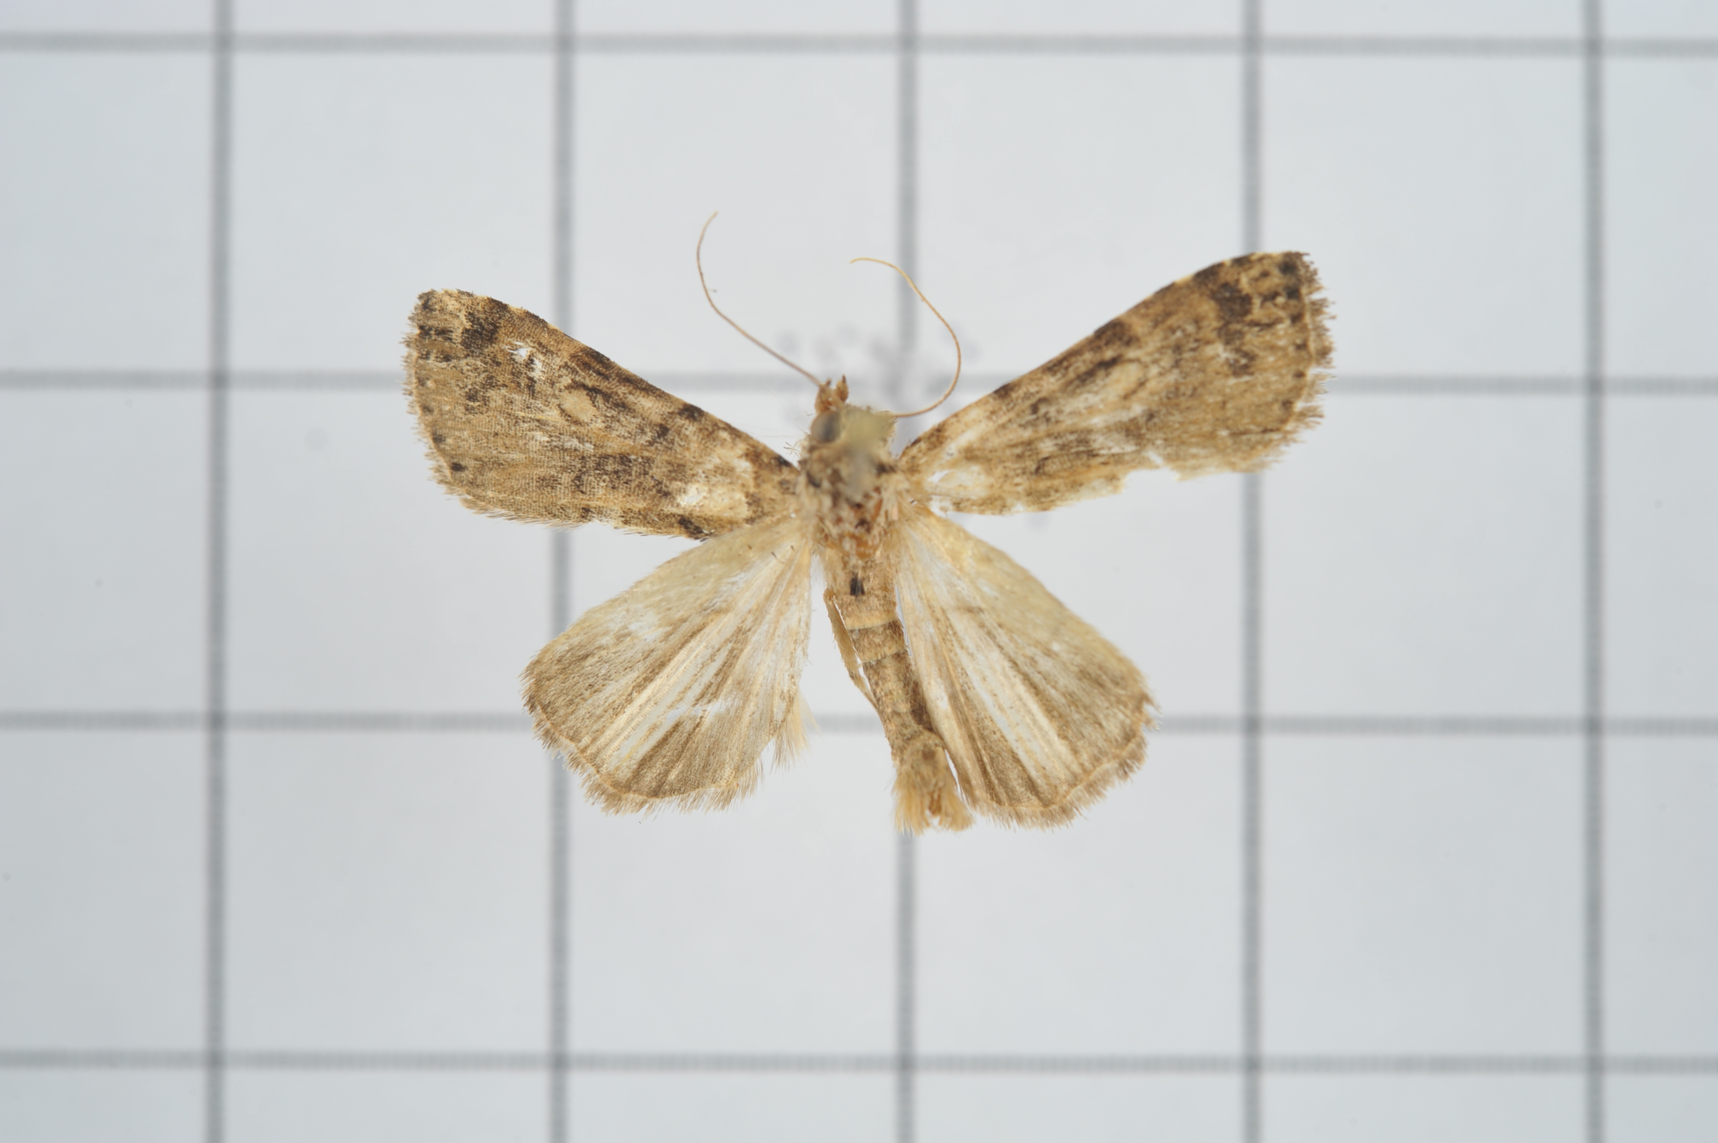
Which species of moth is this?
Oglasa sordida
